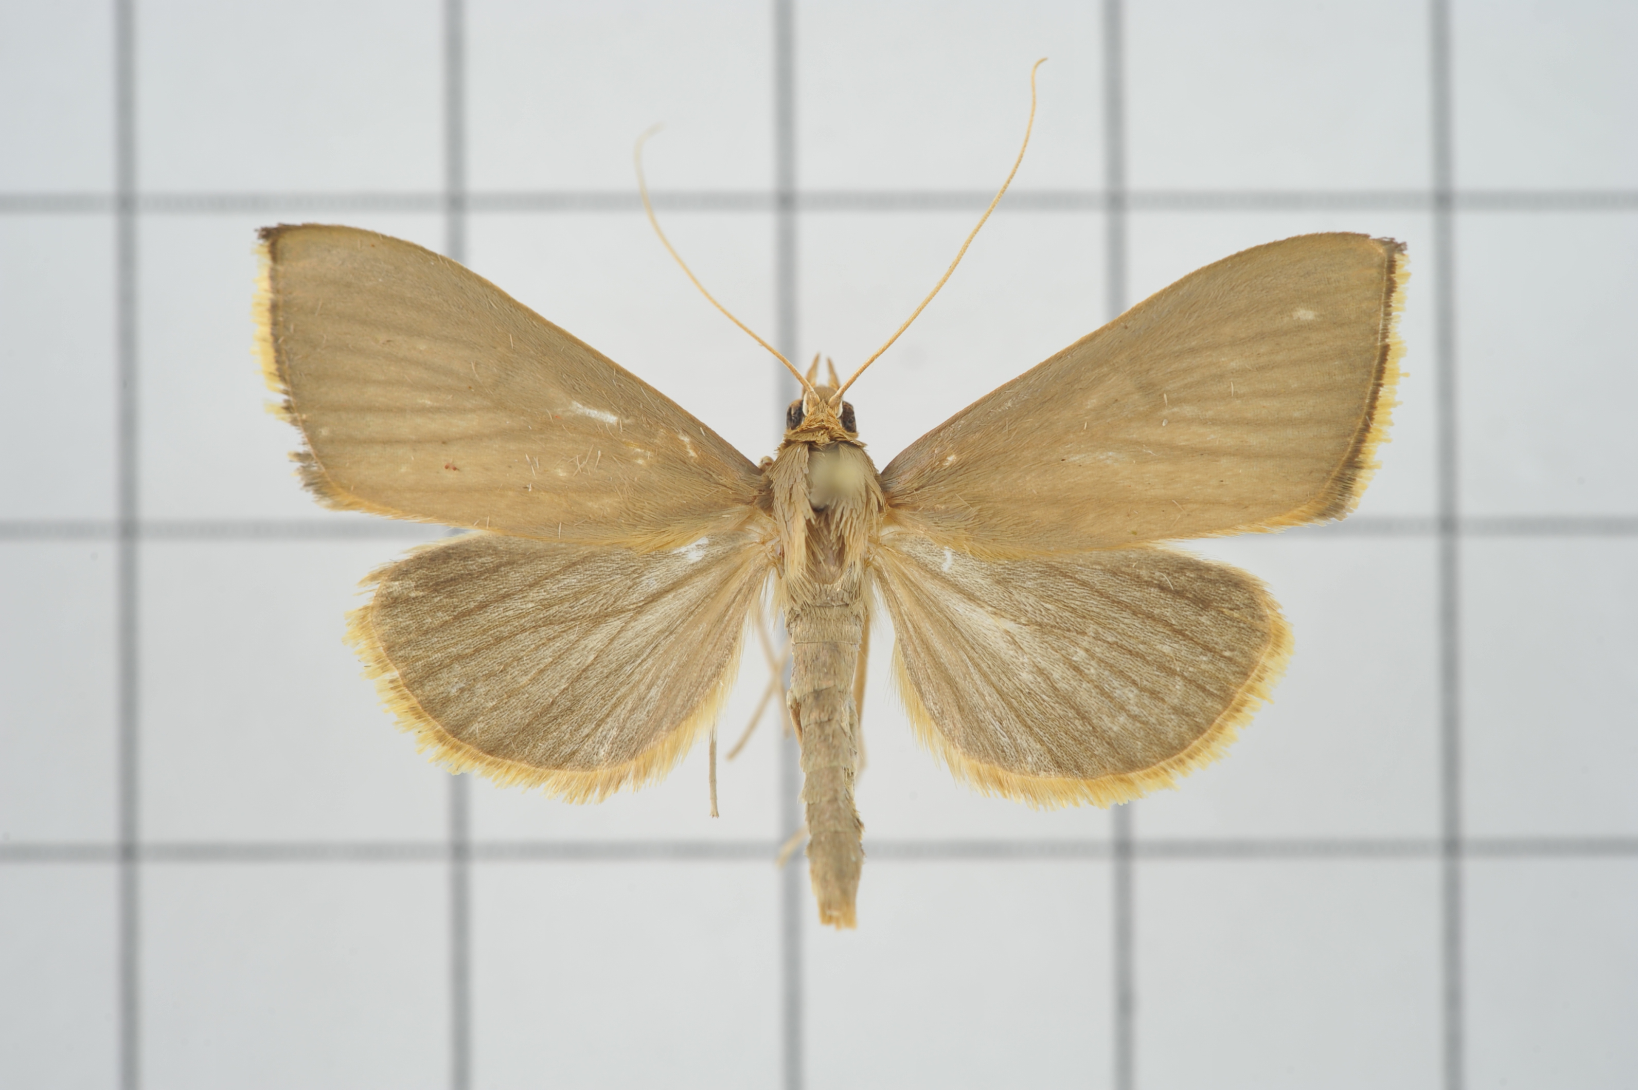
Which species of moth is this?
Eumorphobotys eumorphalis
